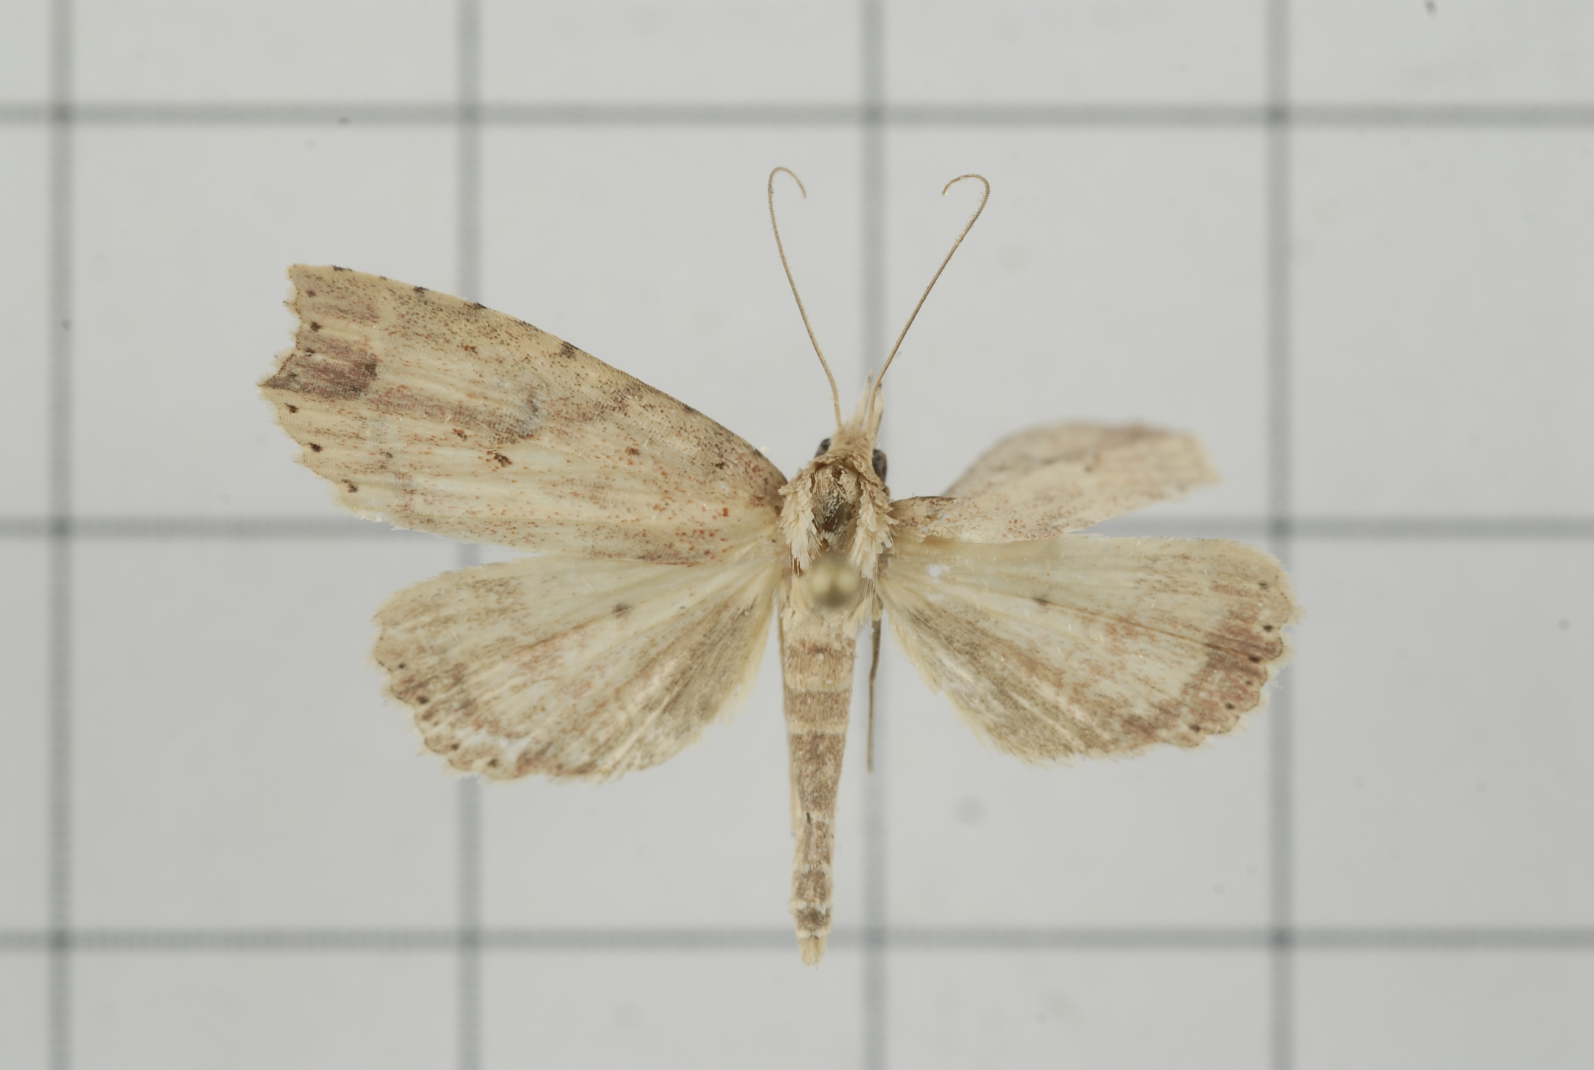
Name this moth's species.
Olulis puncticinctalis
